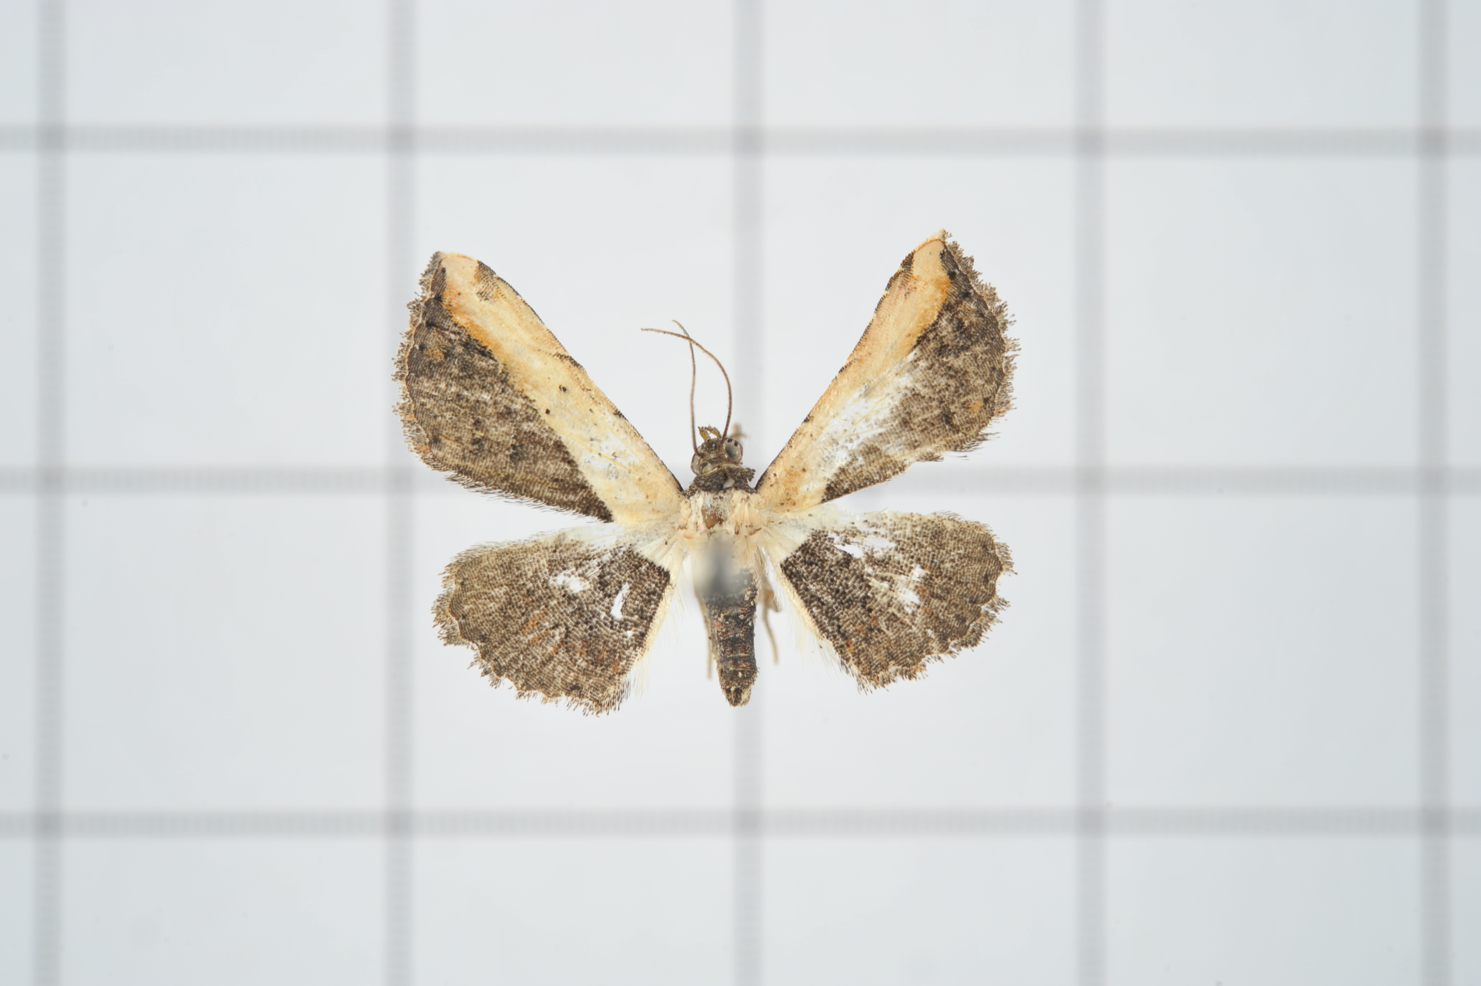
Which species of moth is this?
Oruza semilux
